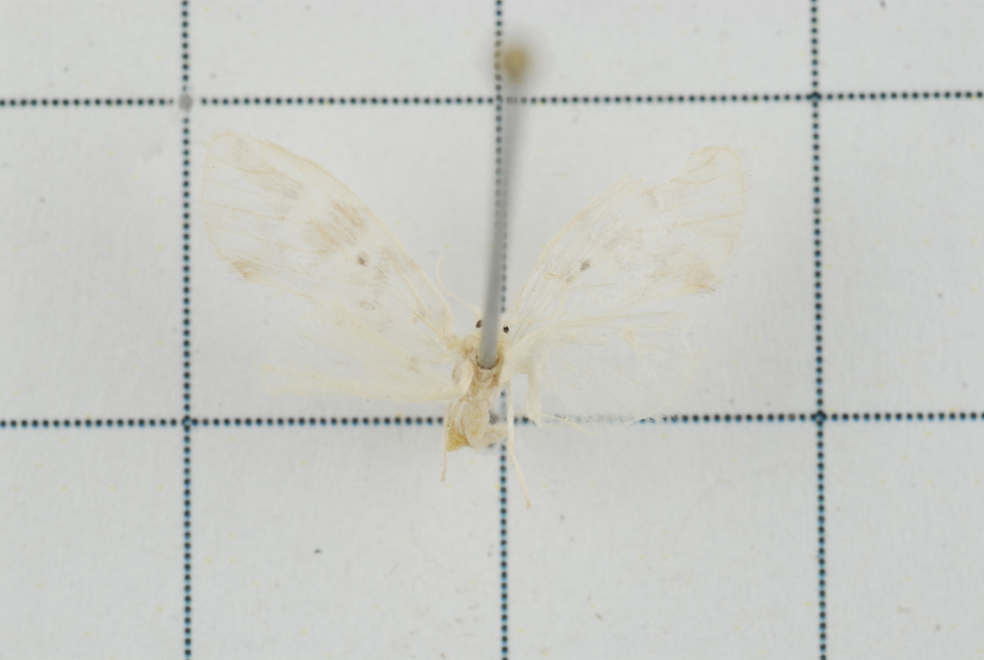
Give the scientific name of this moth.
Nudaria ranruna
